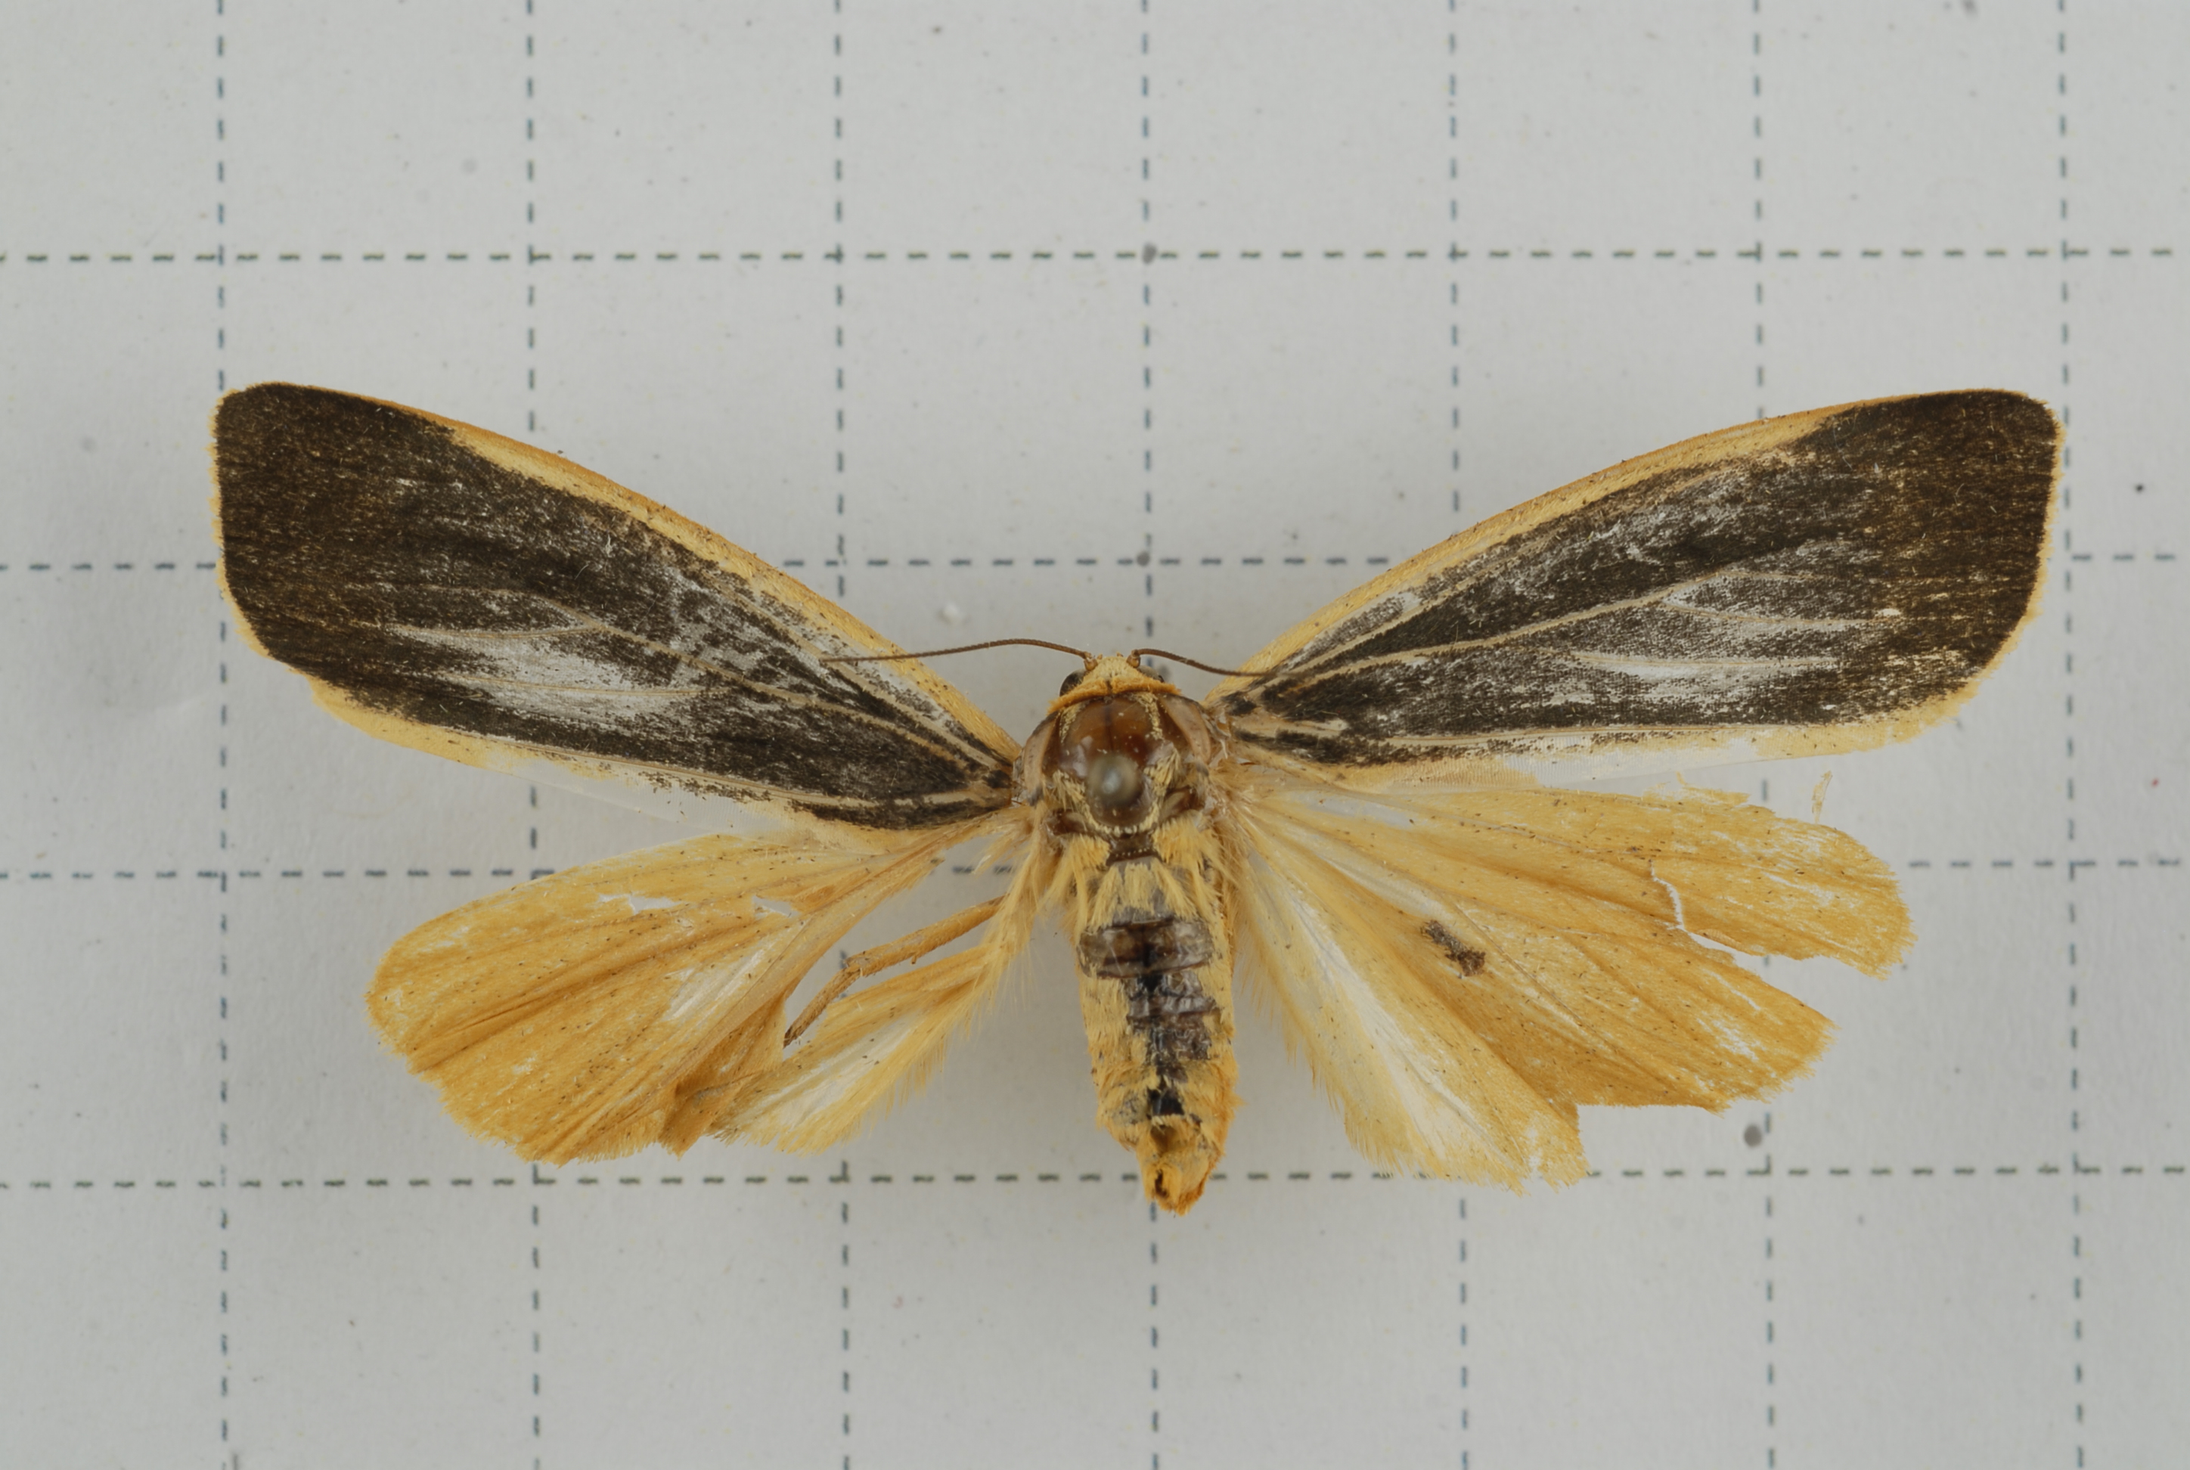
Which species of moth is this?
Churinga virago
